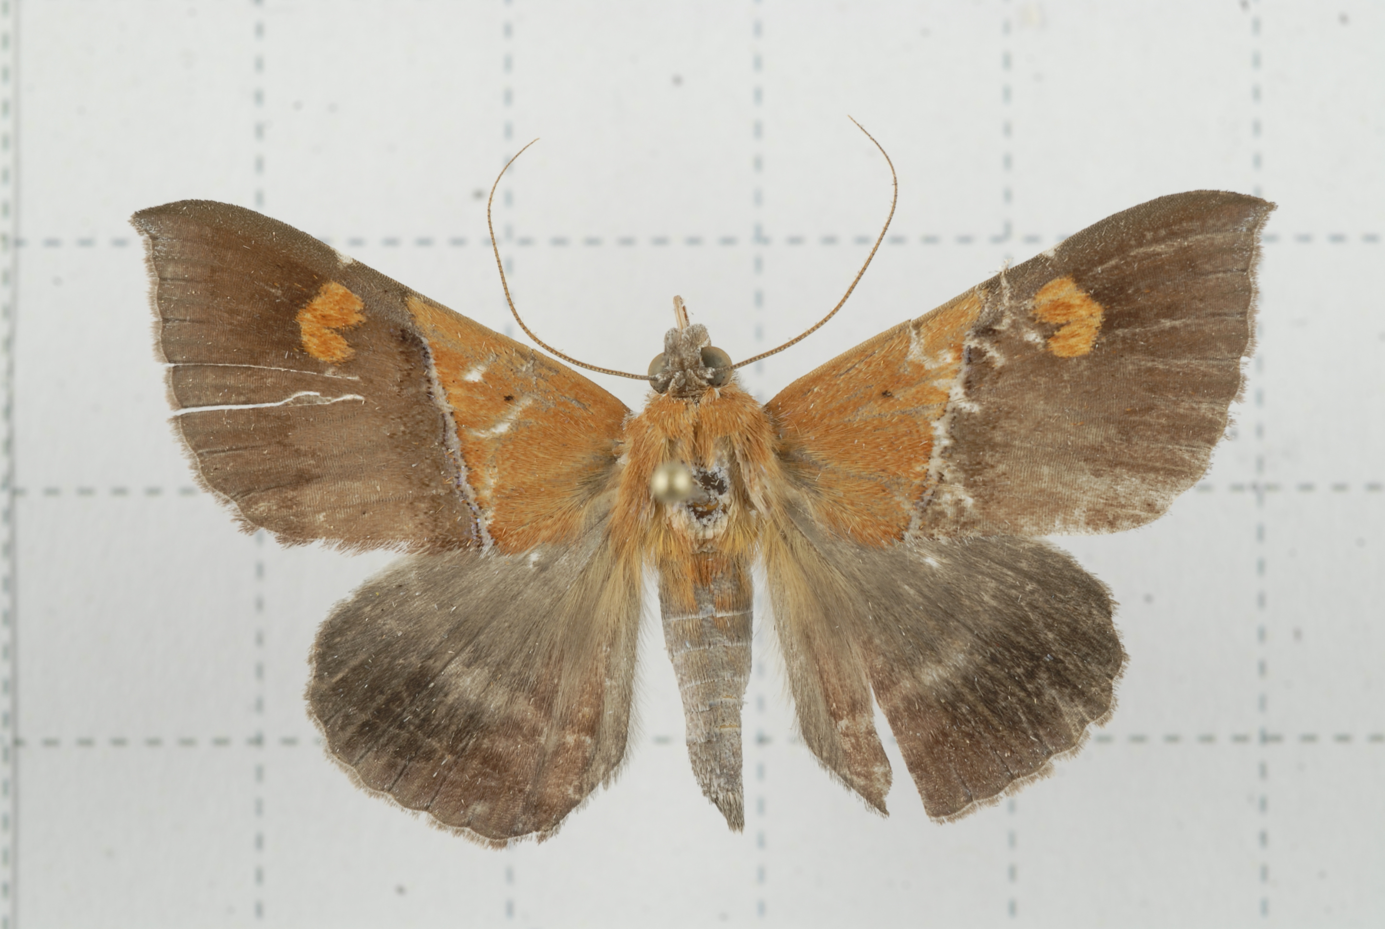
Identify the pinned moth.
Sympis rufibasis
